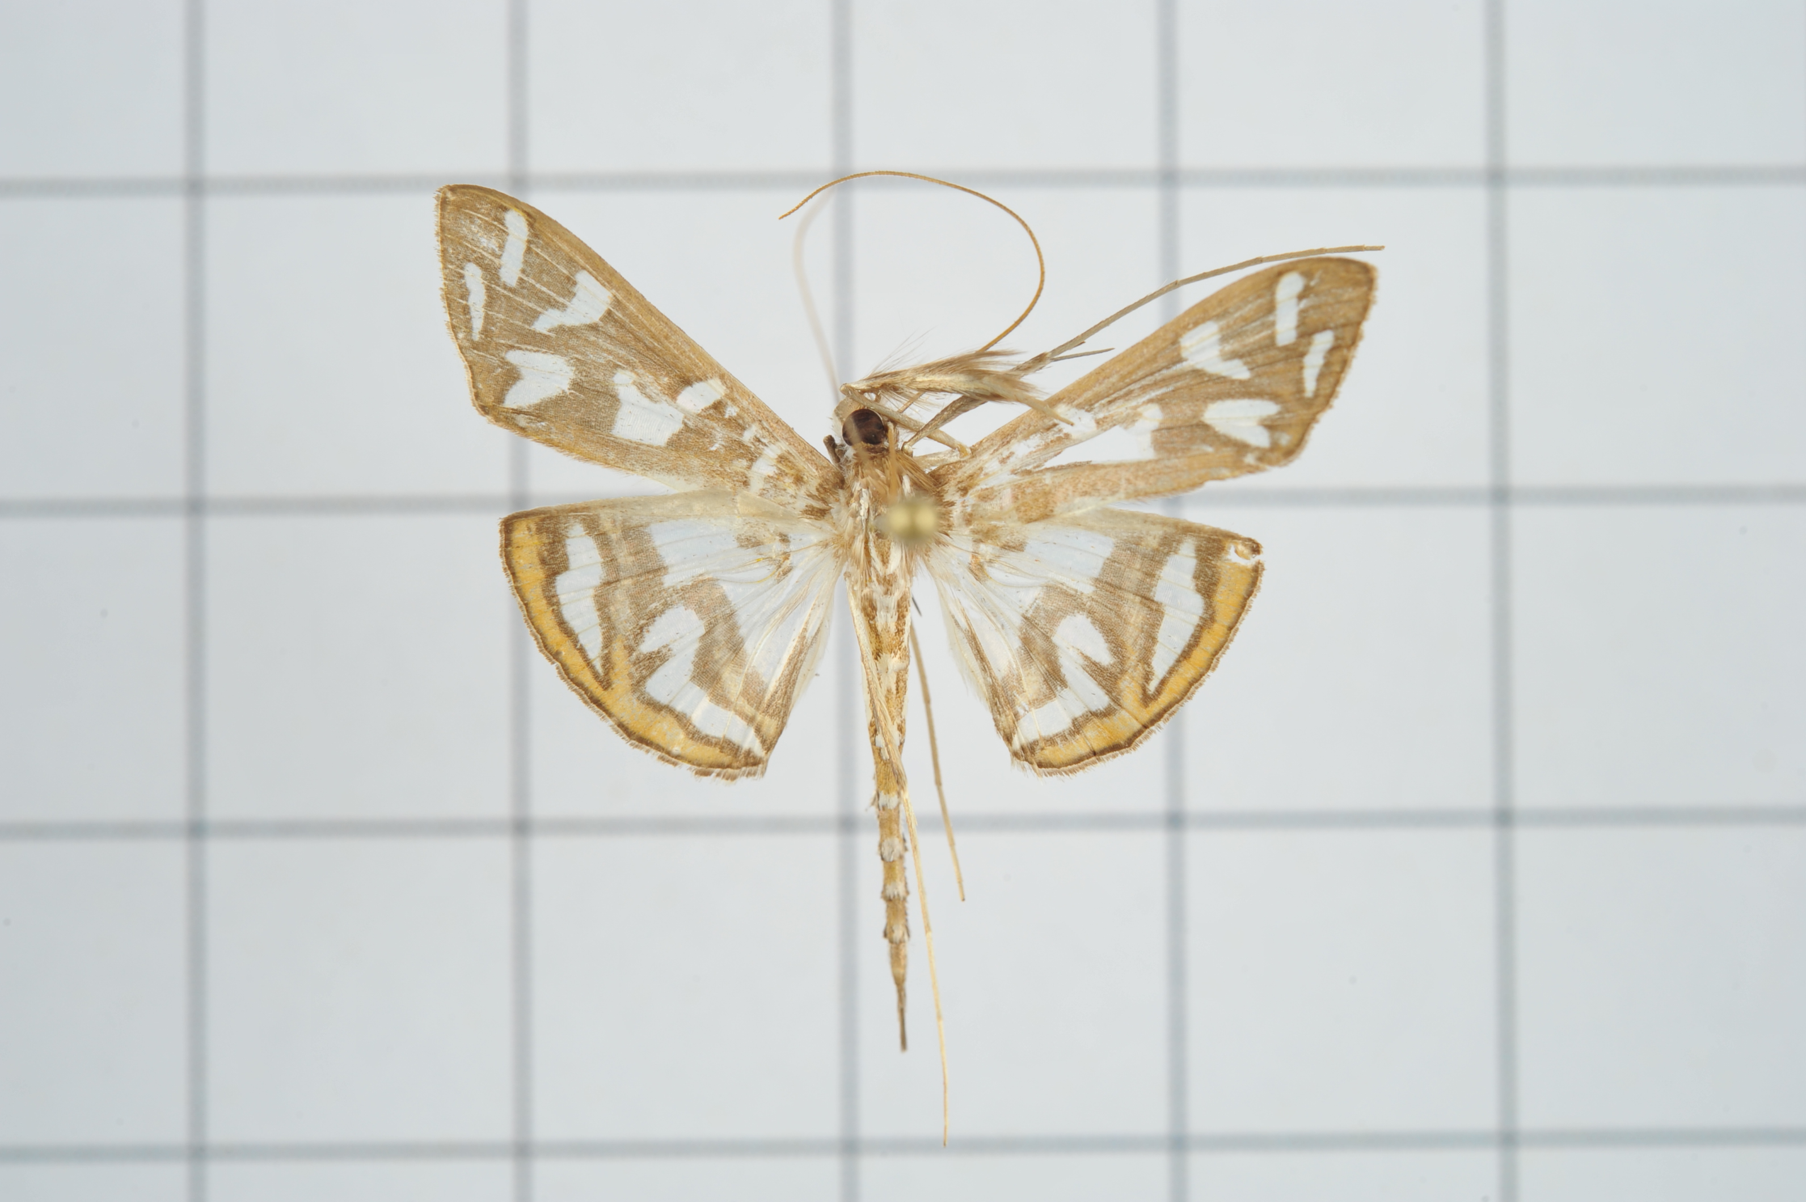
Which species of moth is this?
Nausinoe perspectata
